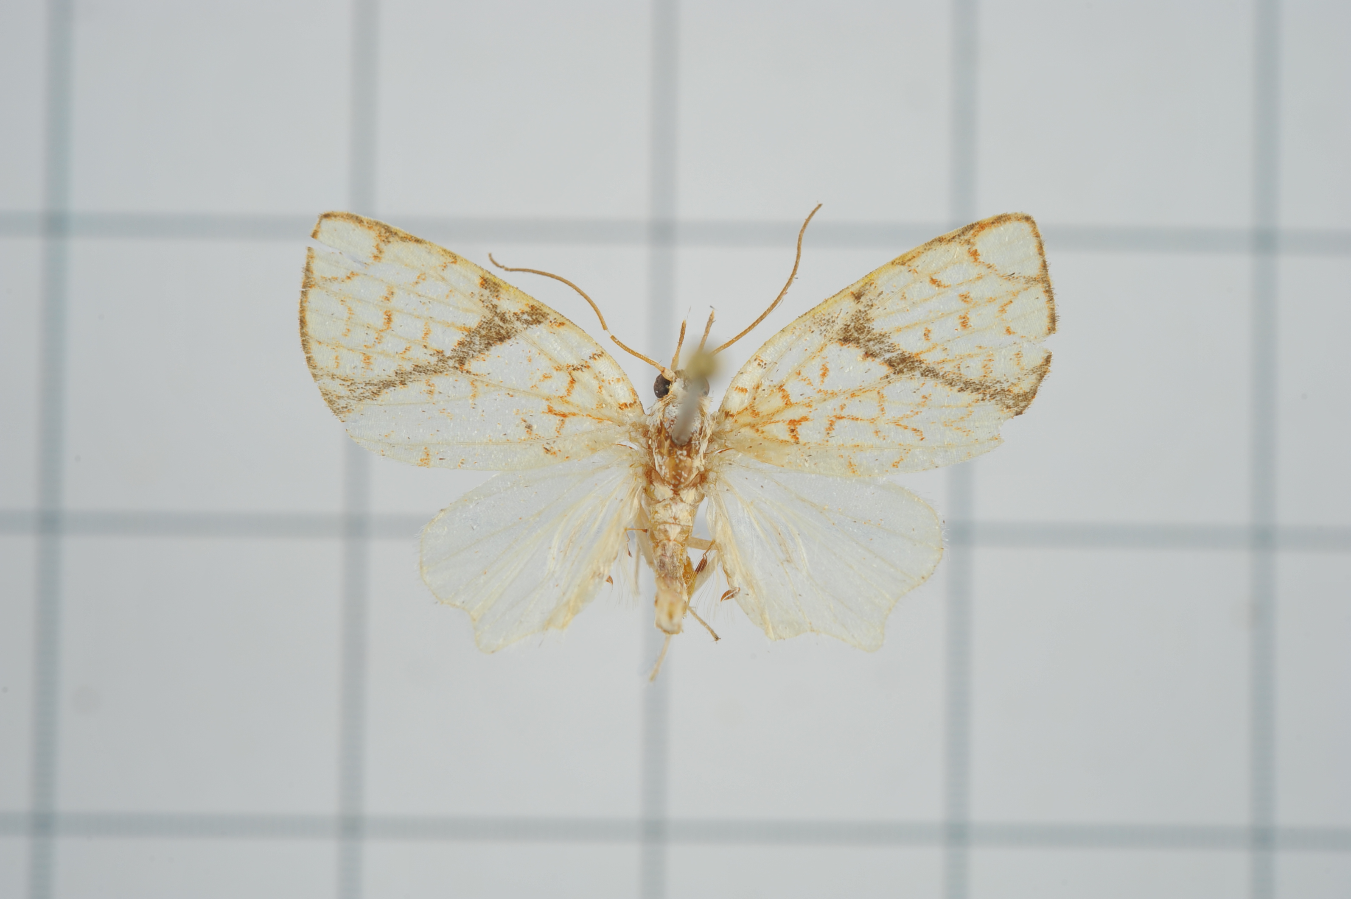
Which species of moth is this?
Gabala roseoretis
